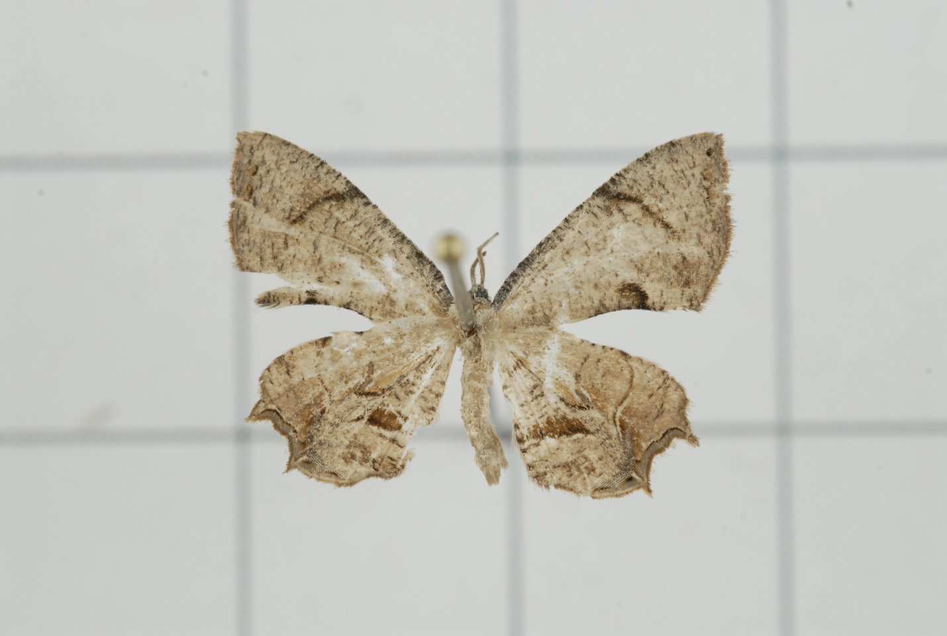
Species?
Dysaethria pseudomoza
